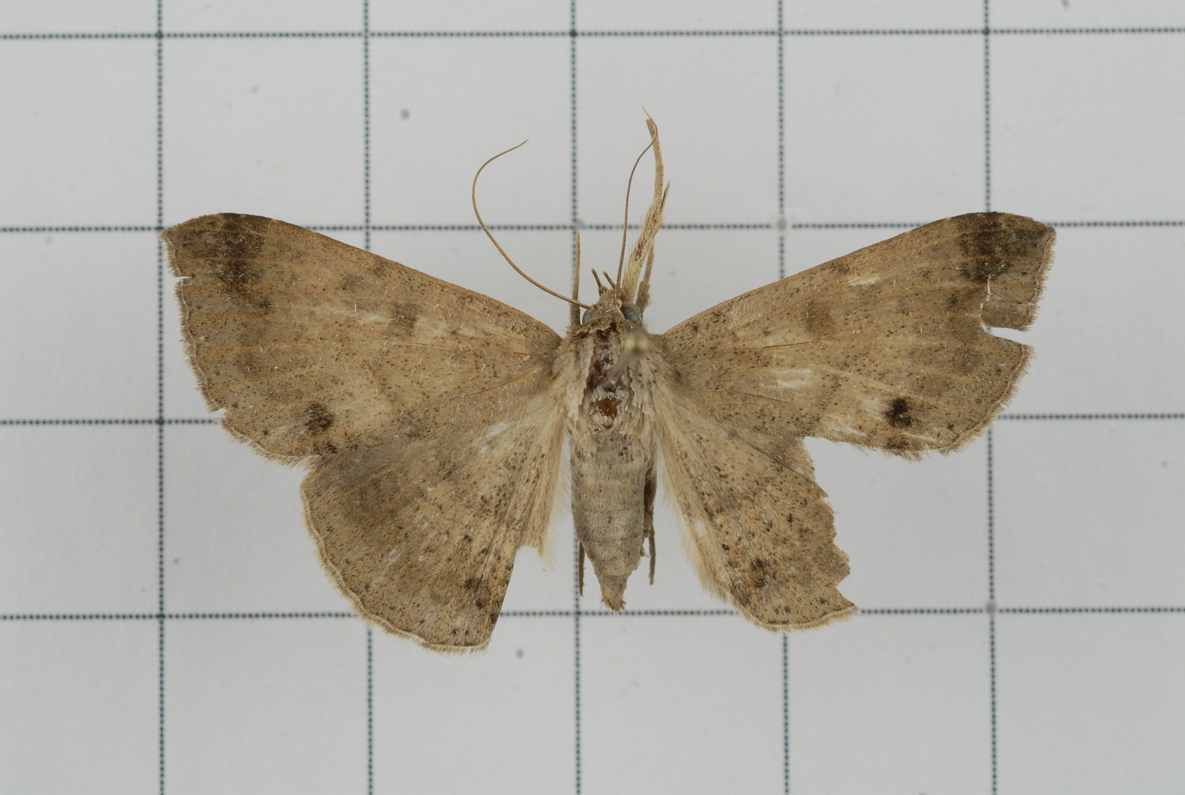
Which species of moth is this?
Ericeia inangulata inangulata
